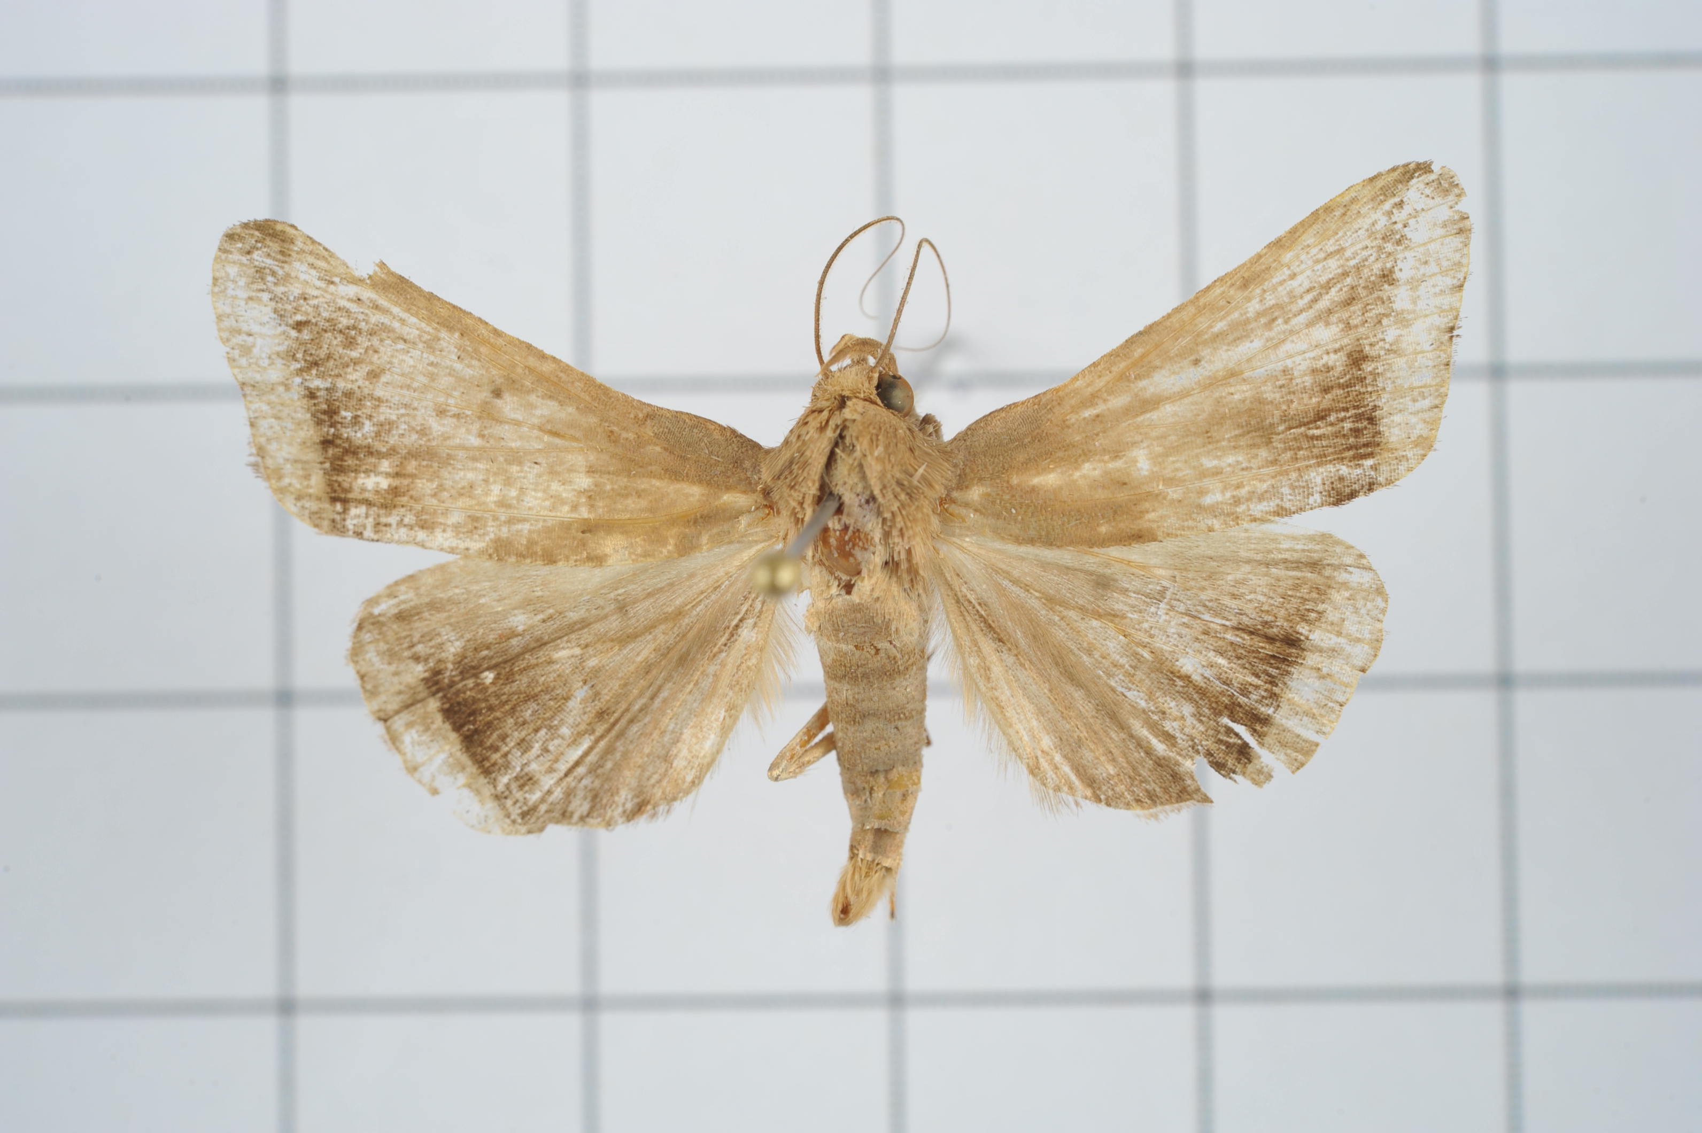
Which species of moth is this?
Simplicia bimarginata
